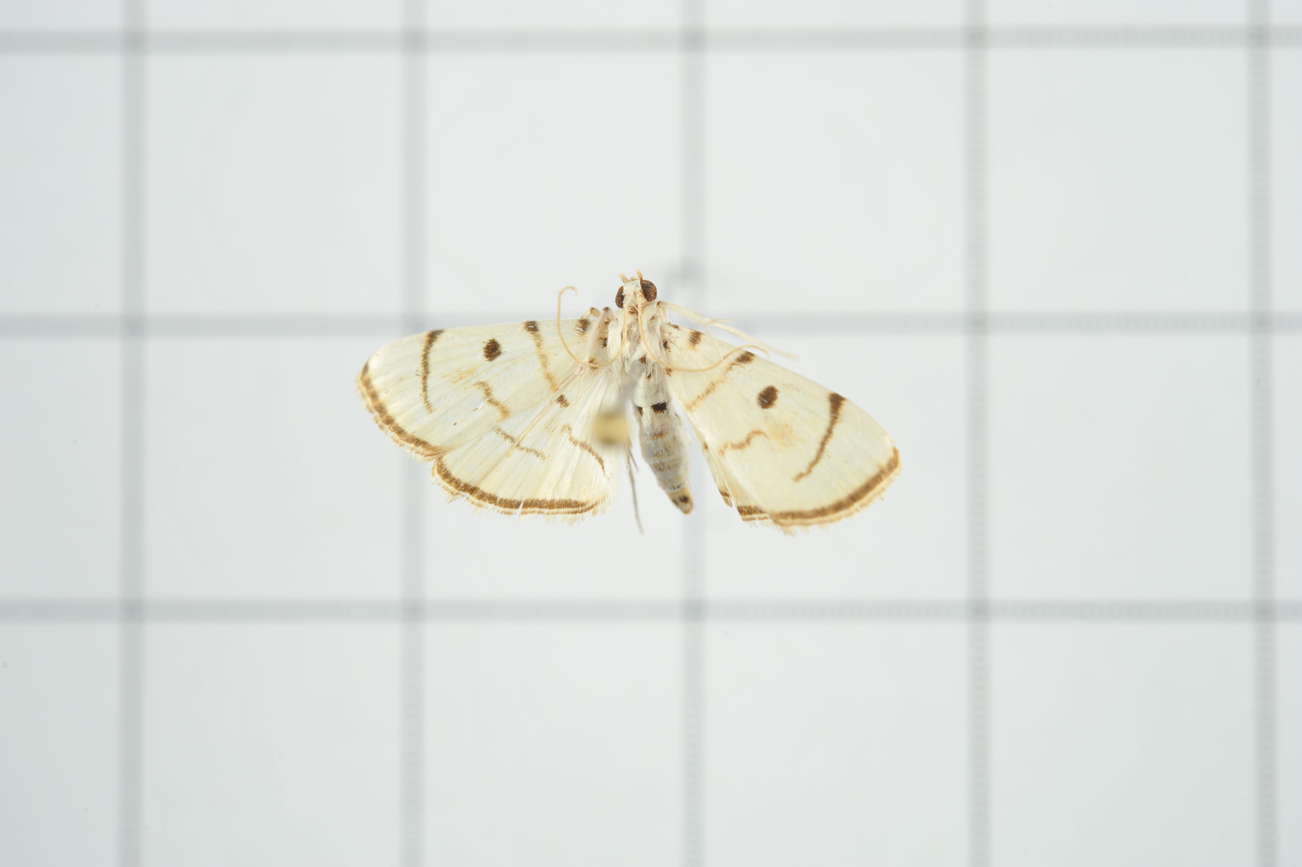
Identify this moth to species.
Pycnarmon marginalis
